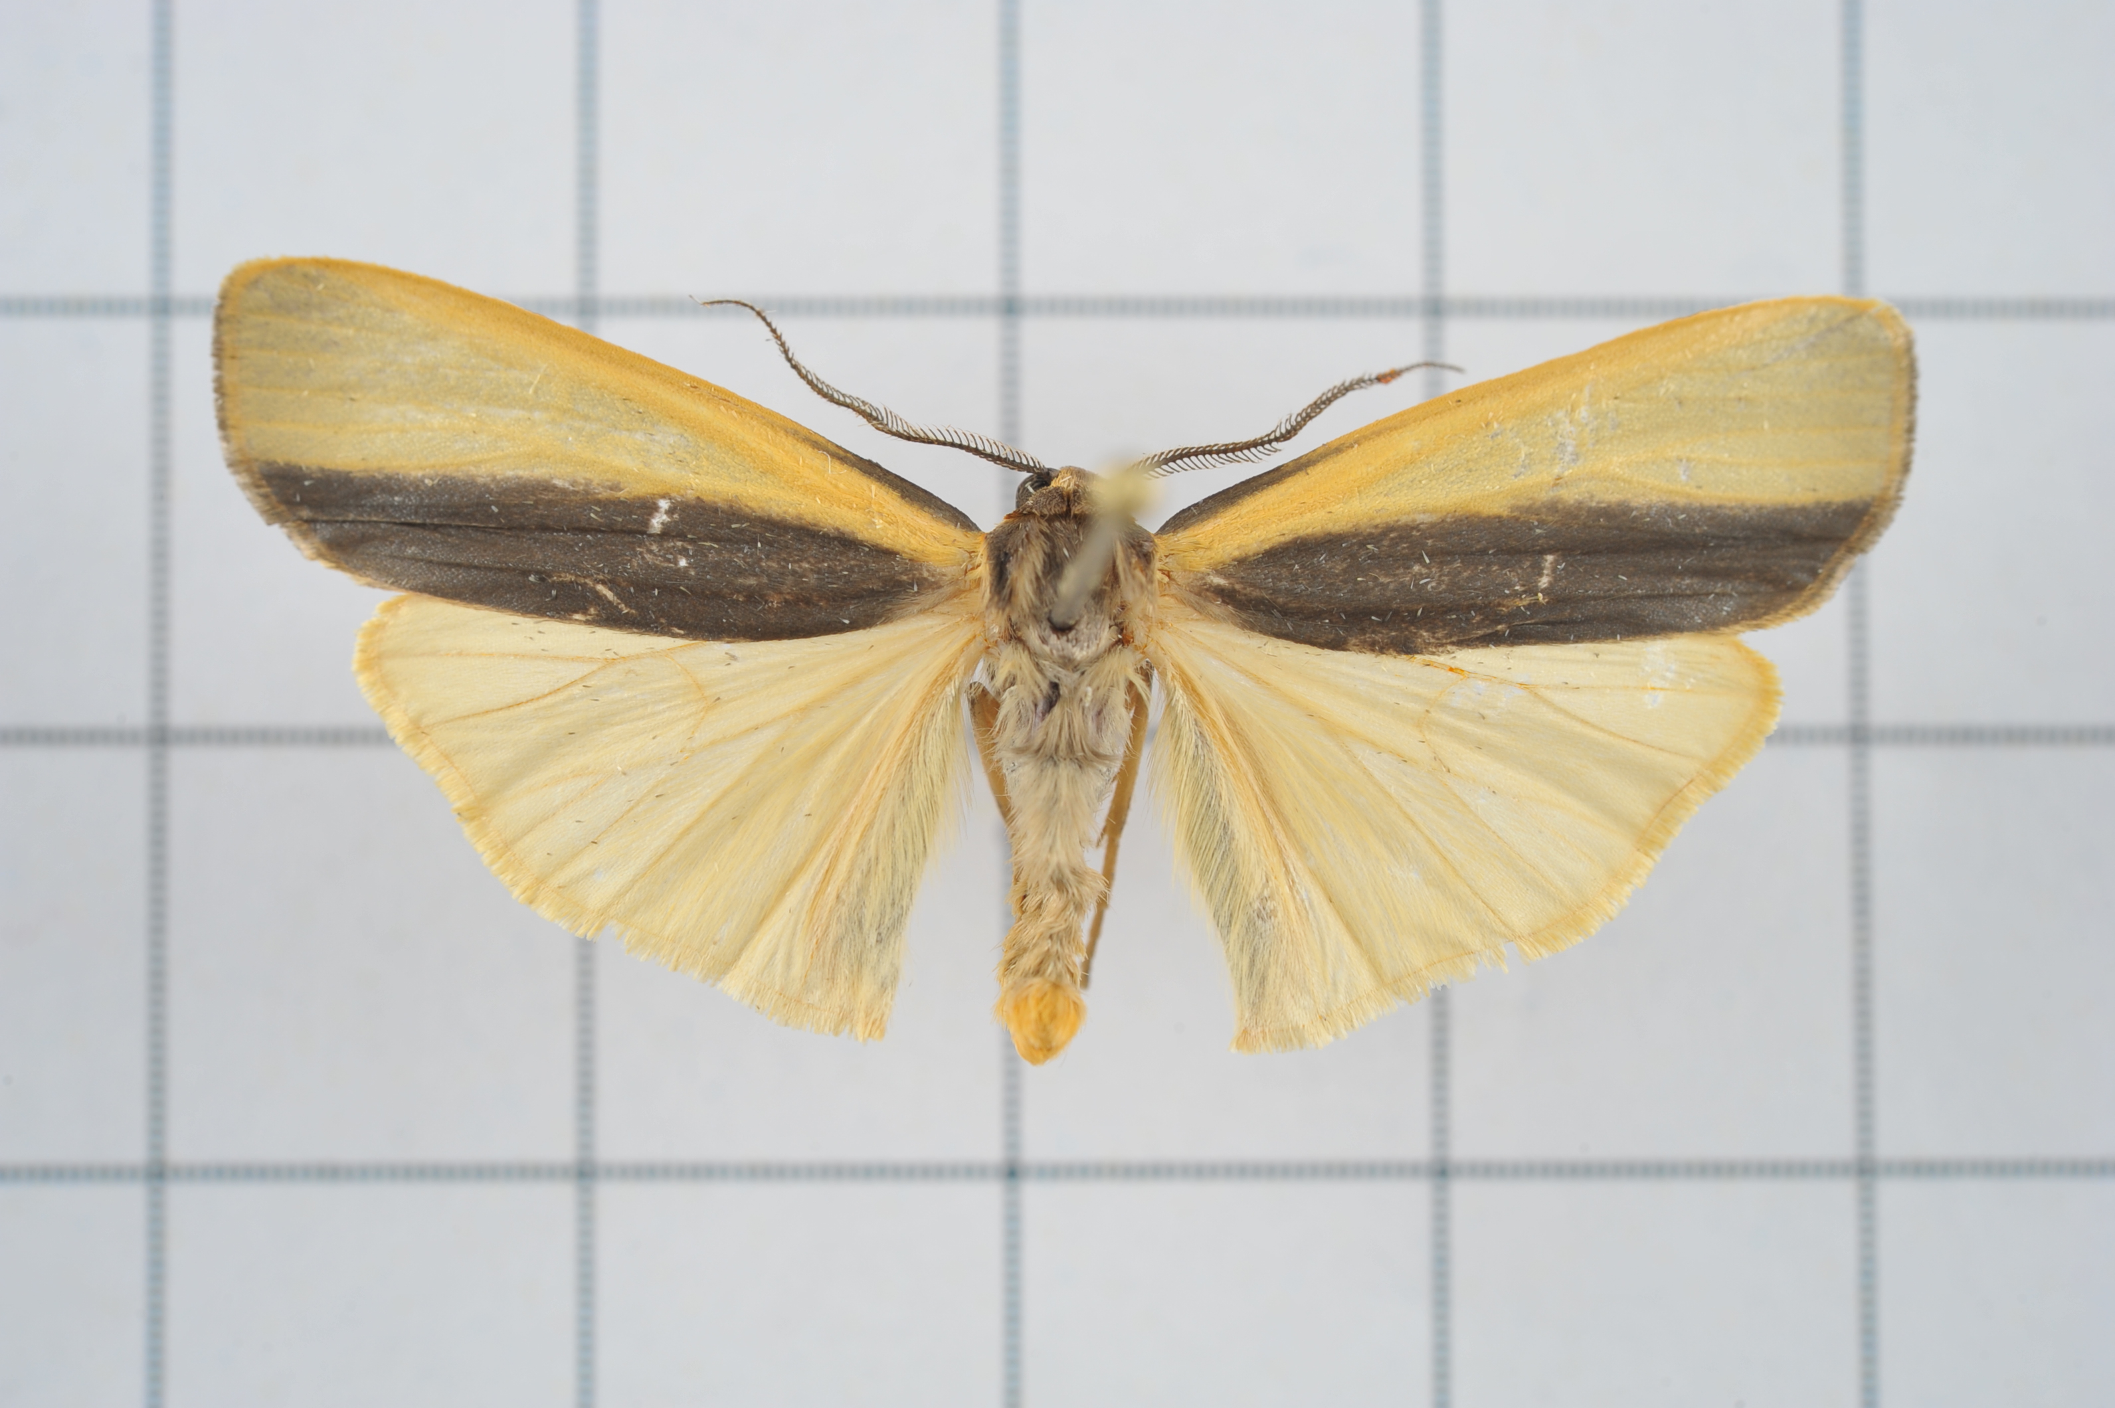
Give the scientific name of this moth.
Hesudra divisa
